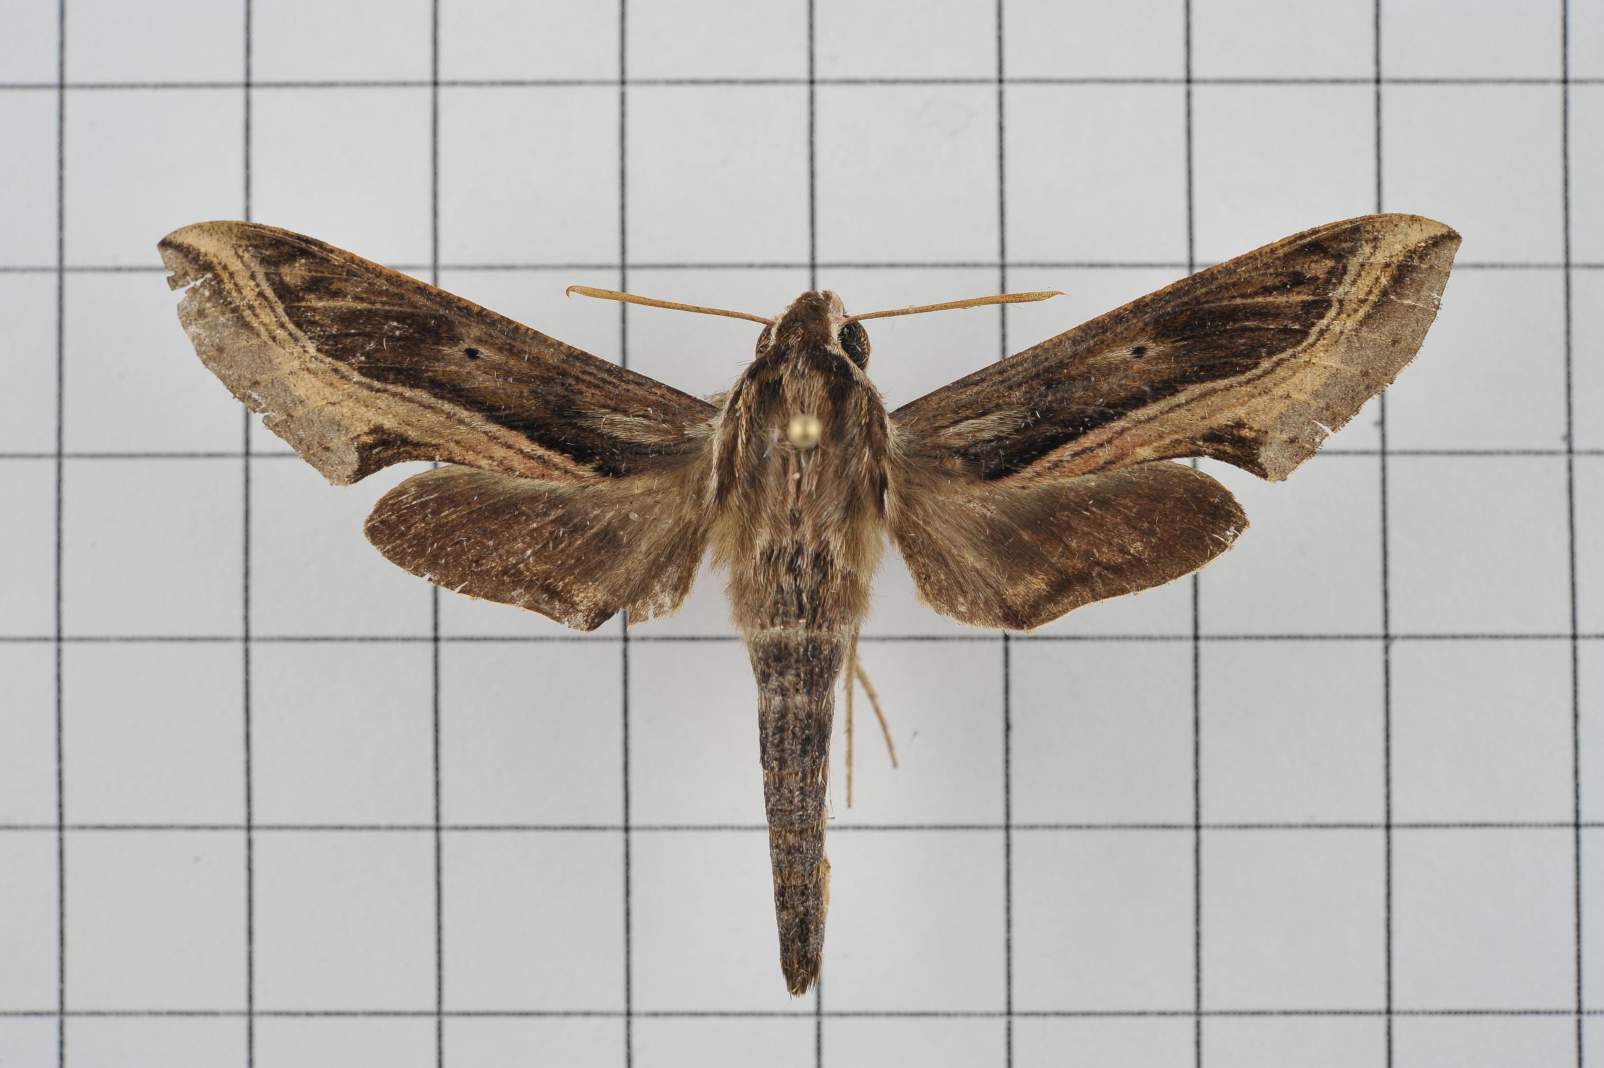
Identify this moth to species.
Hippotion velox
